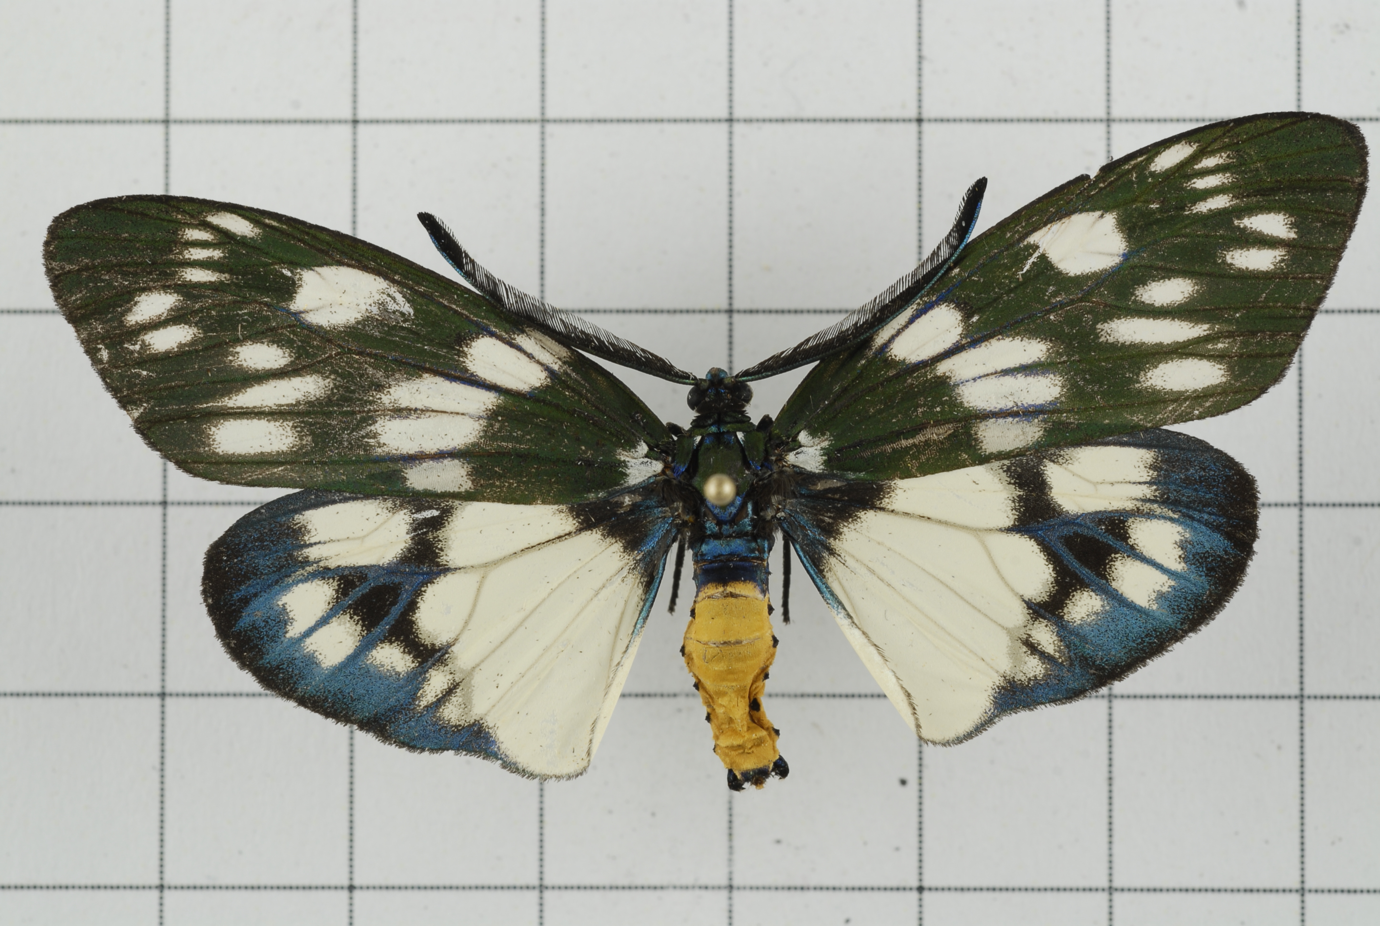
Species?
Eterusia aedea formosana
